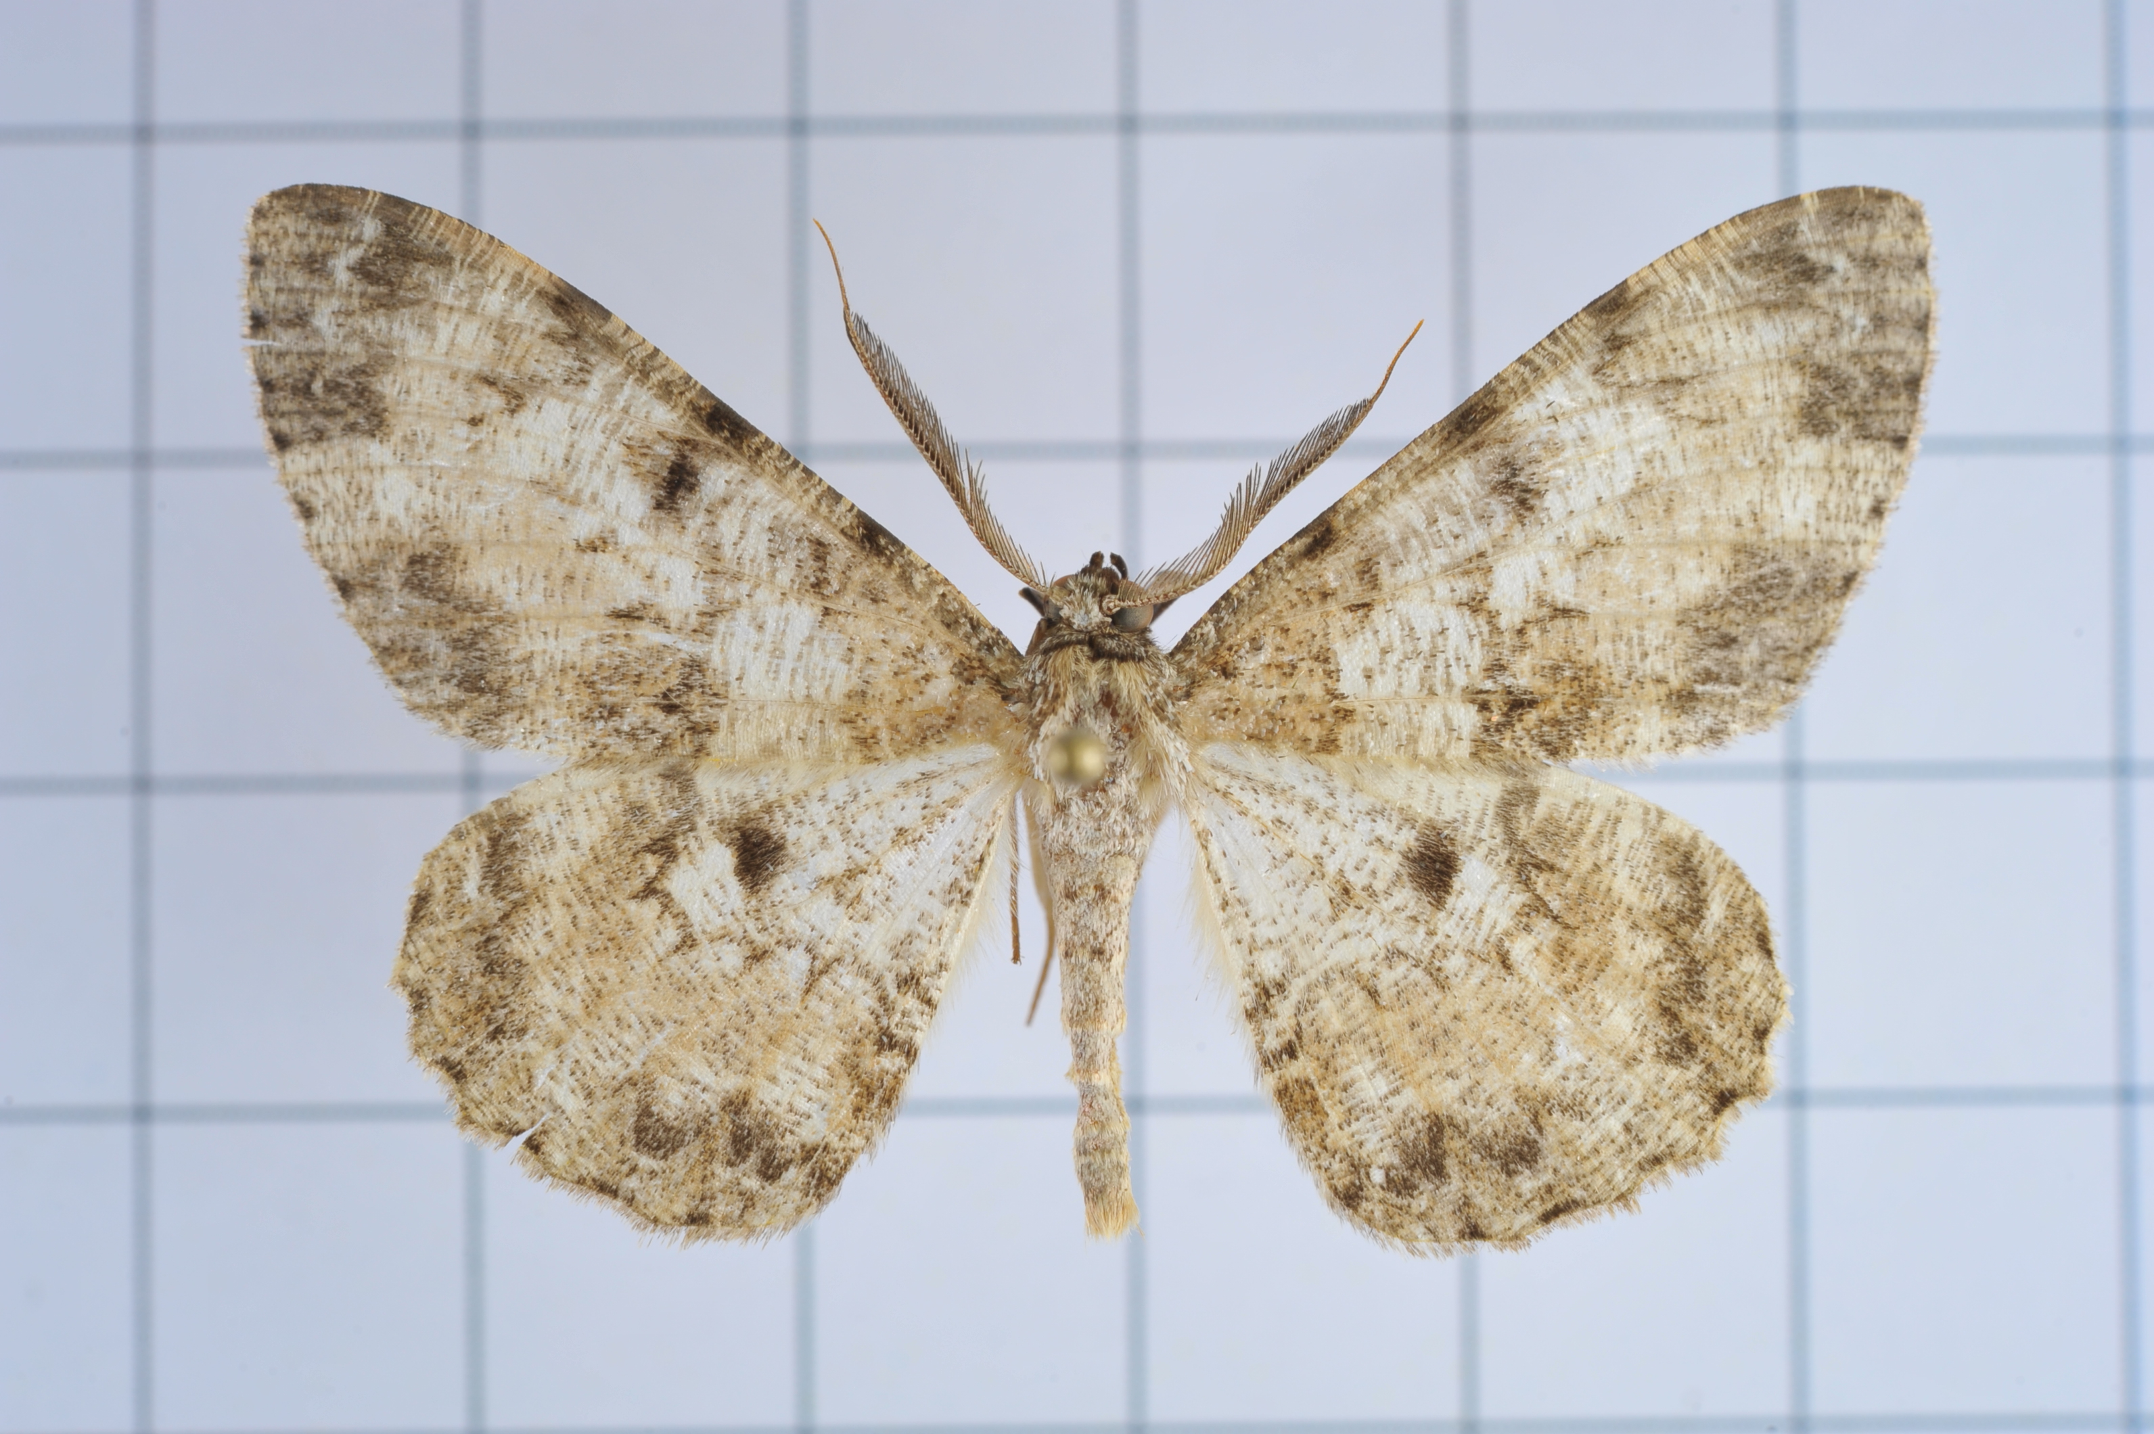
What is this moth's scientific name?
Hypomecis percnioides
